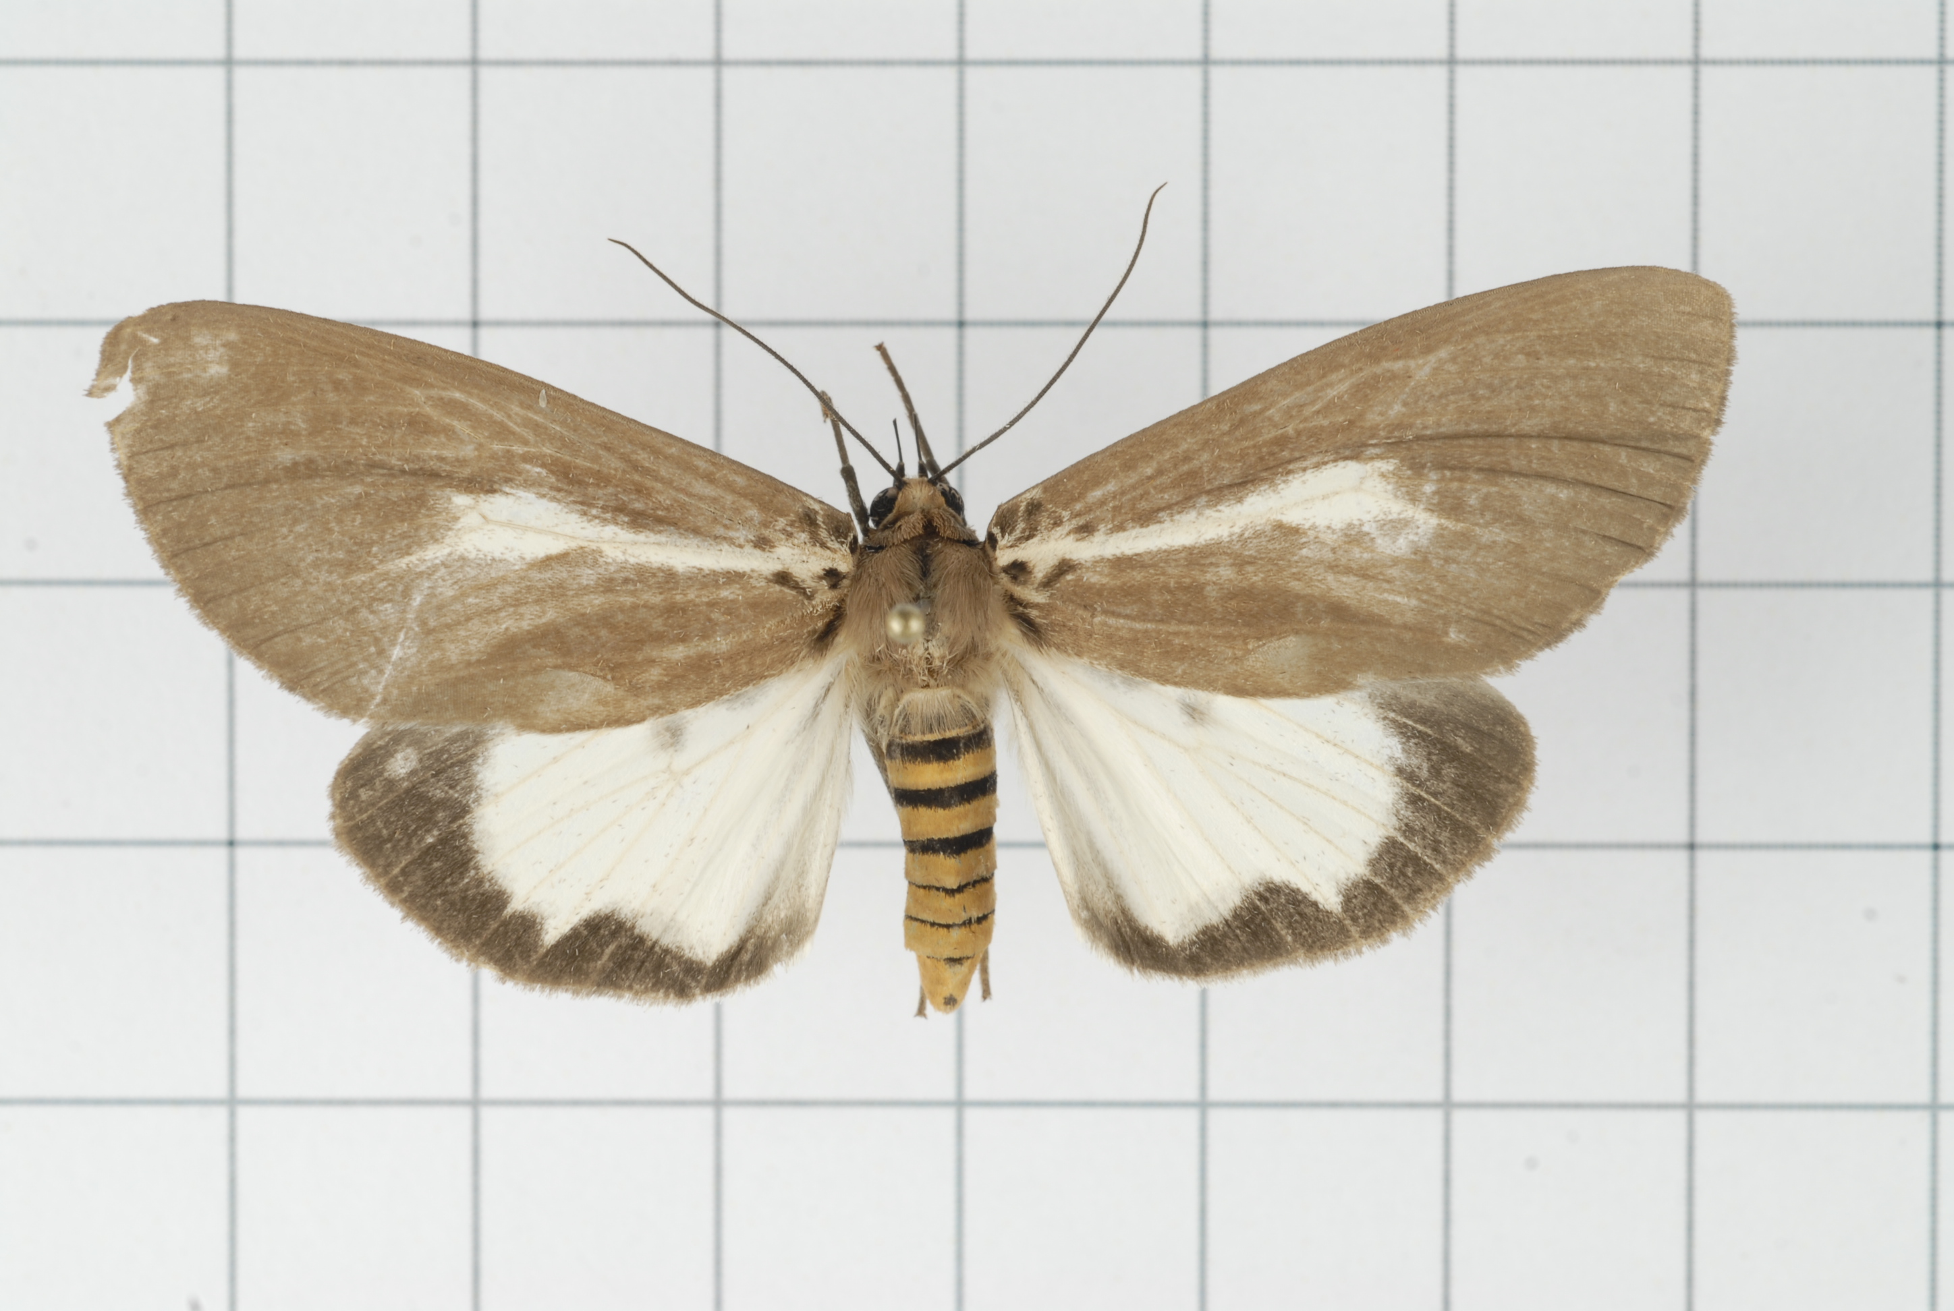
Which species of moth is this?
Asota heliconia zebrina
